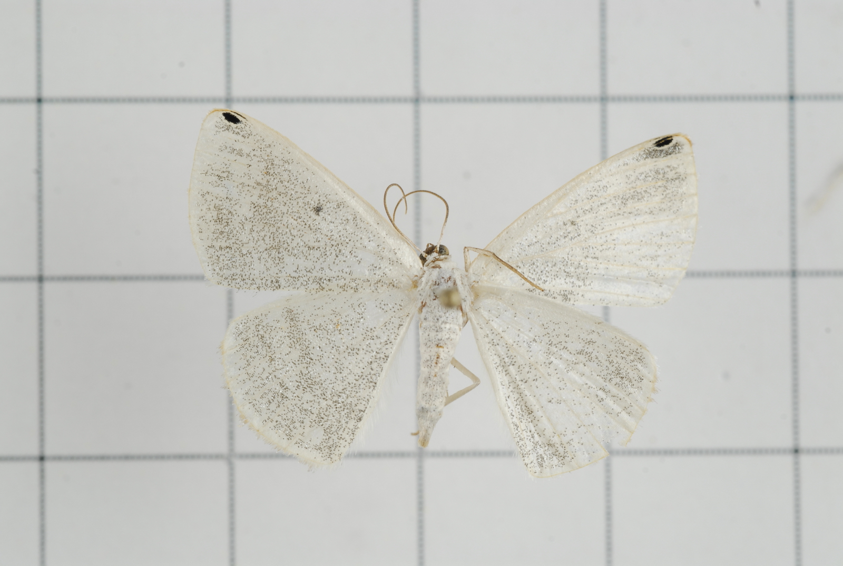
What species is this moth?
Lomographa percnosticta
